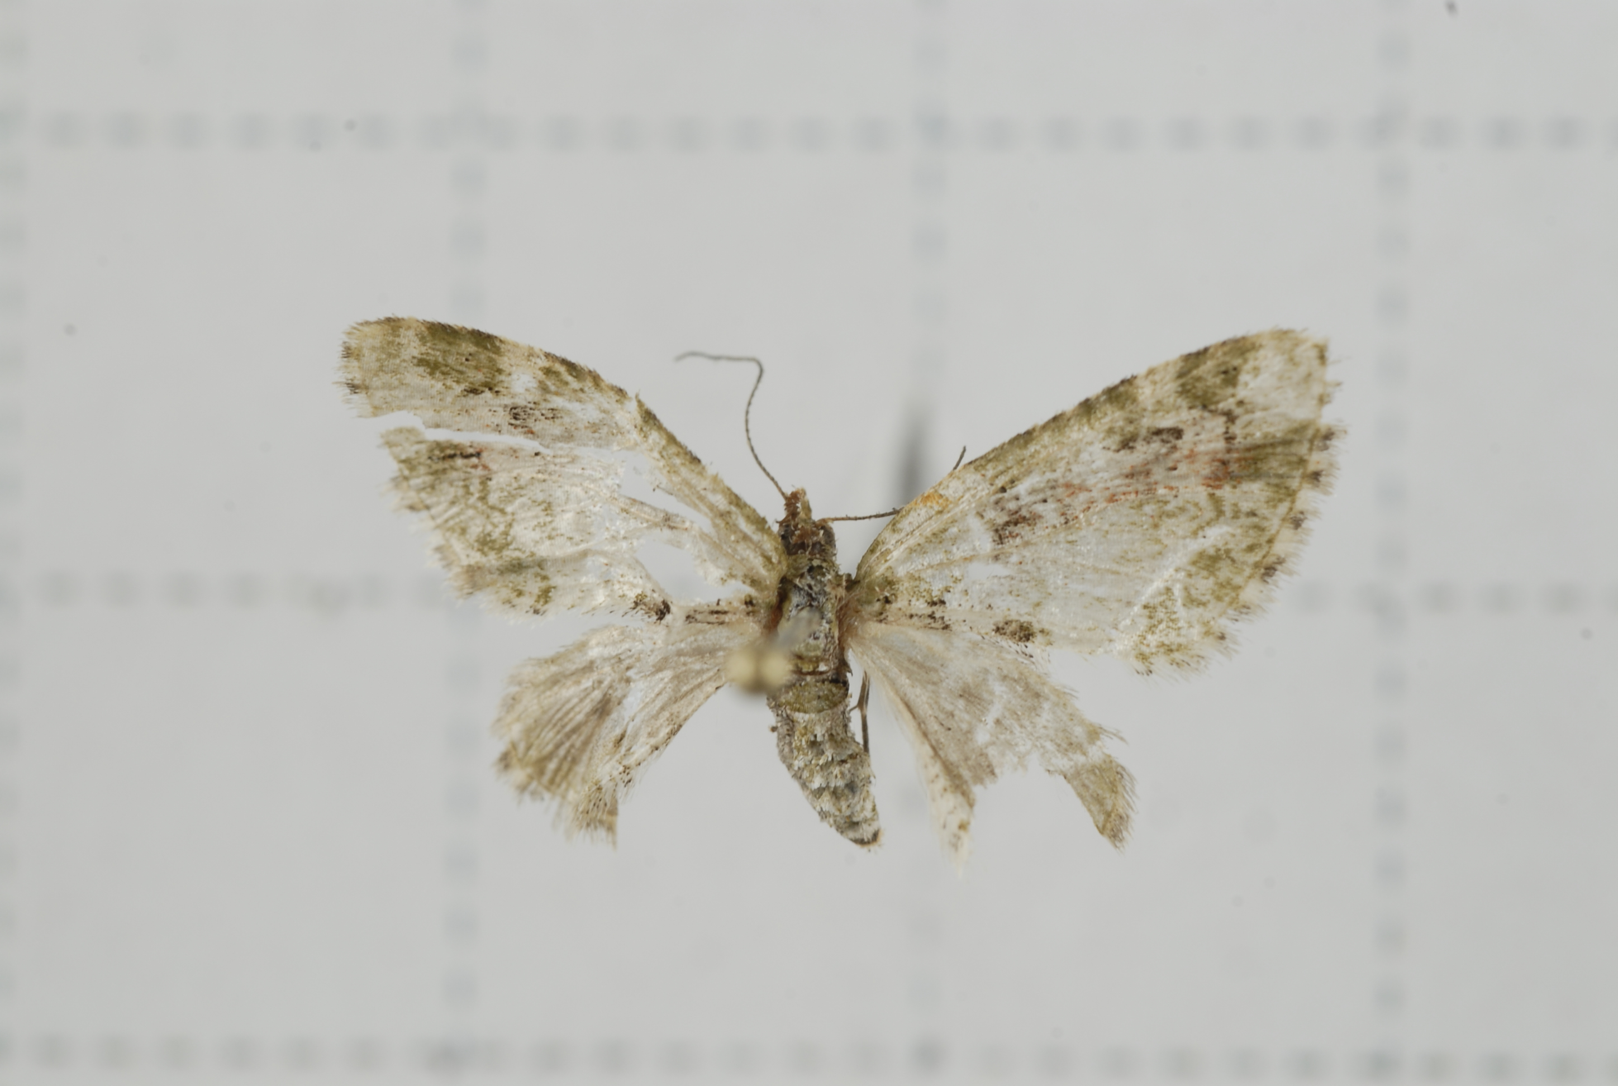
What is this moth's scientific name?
Chloroclystis rubroviridis rubroviridis
